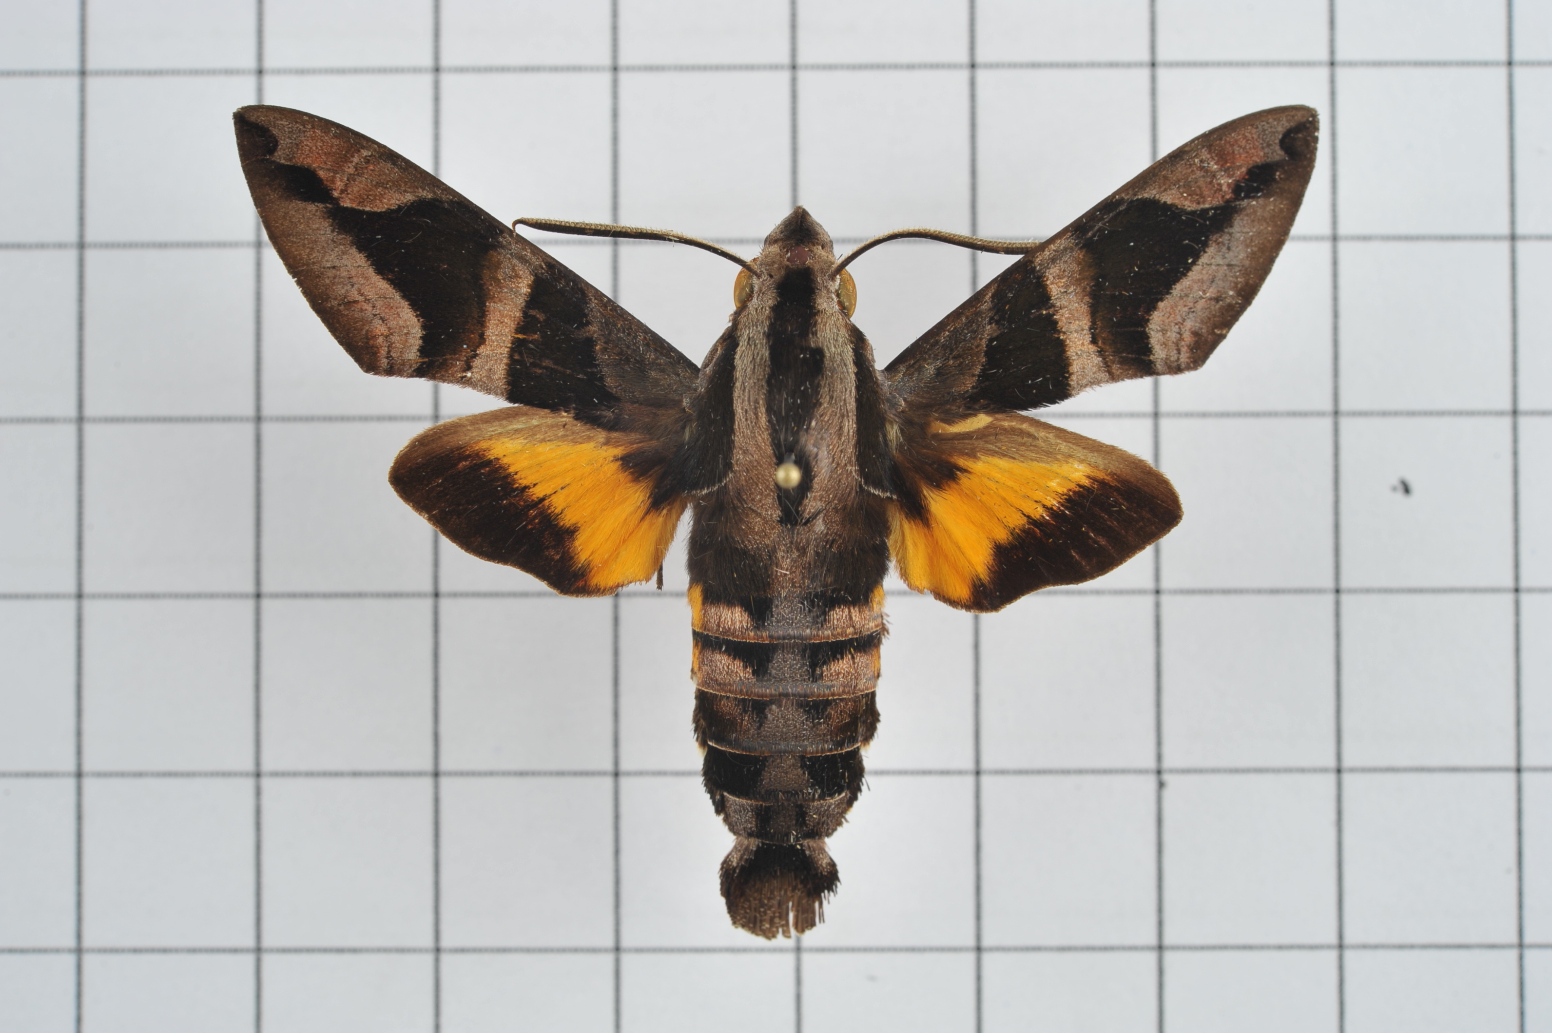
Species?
Macroglossum mitchellii imperator
